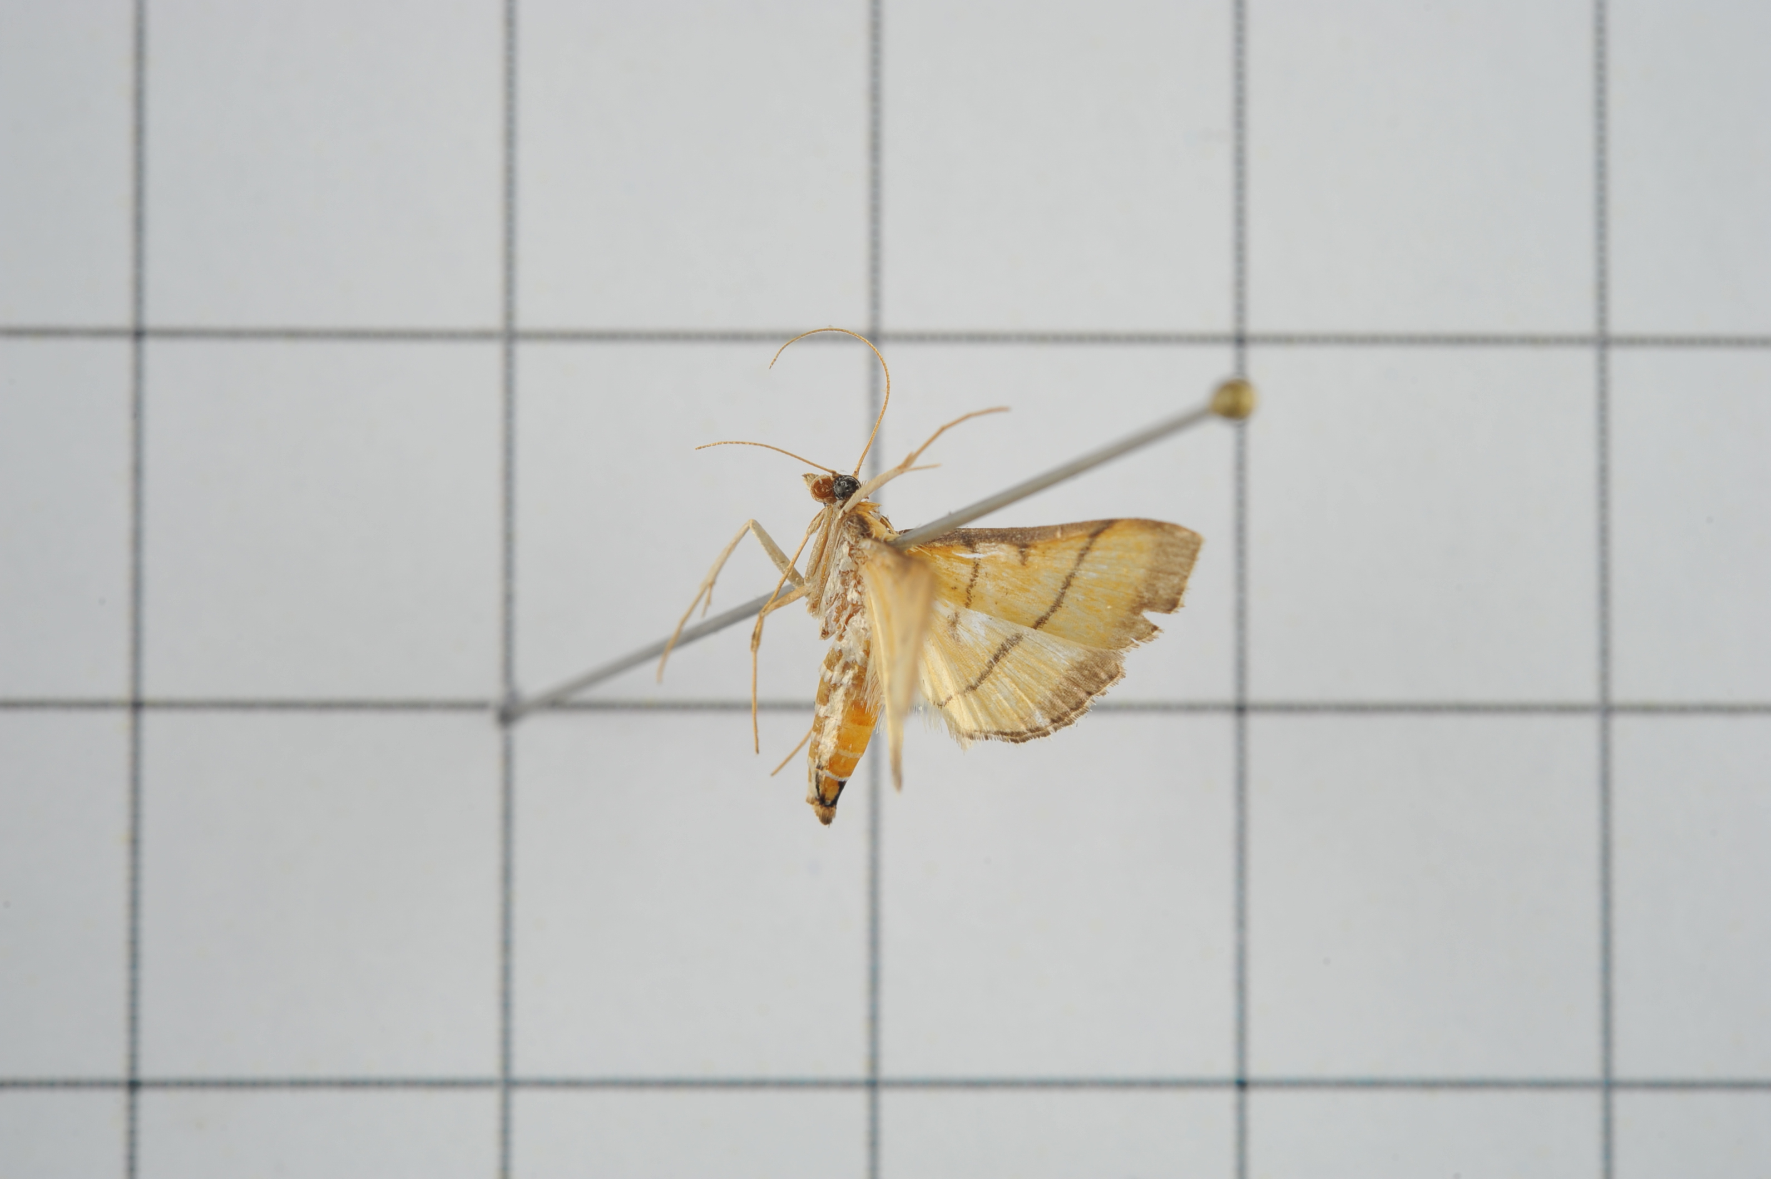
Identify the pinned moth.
Cnaphalocrocis medinalis
